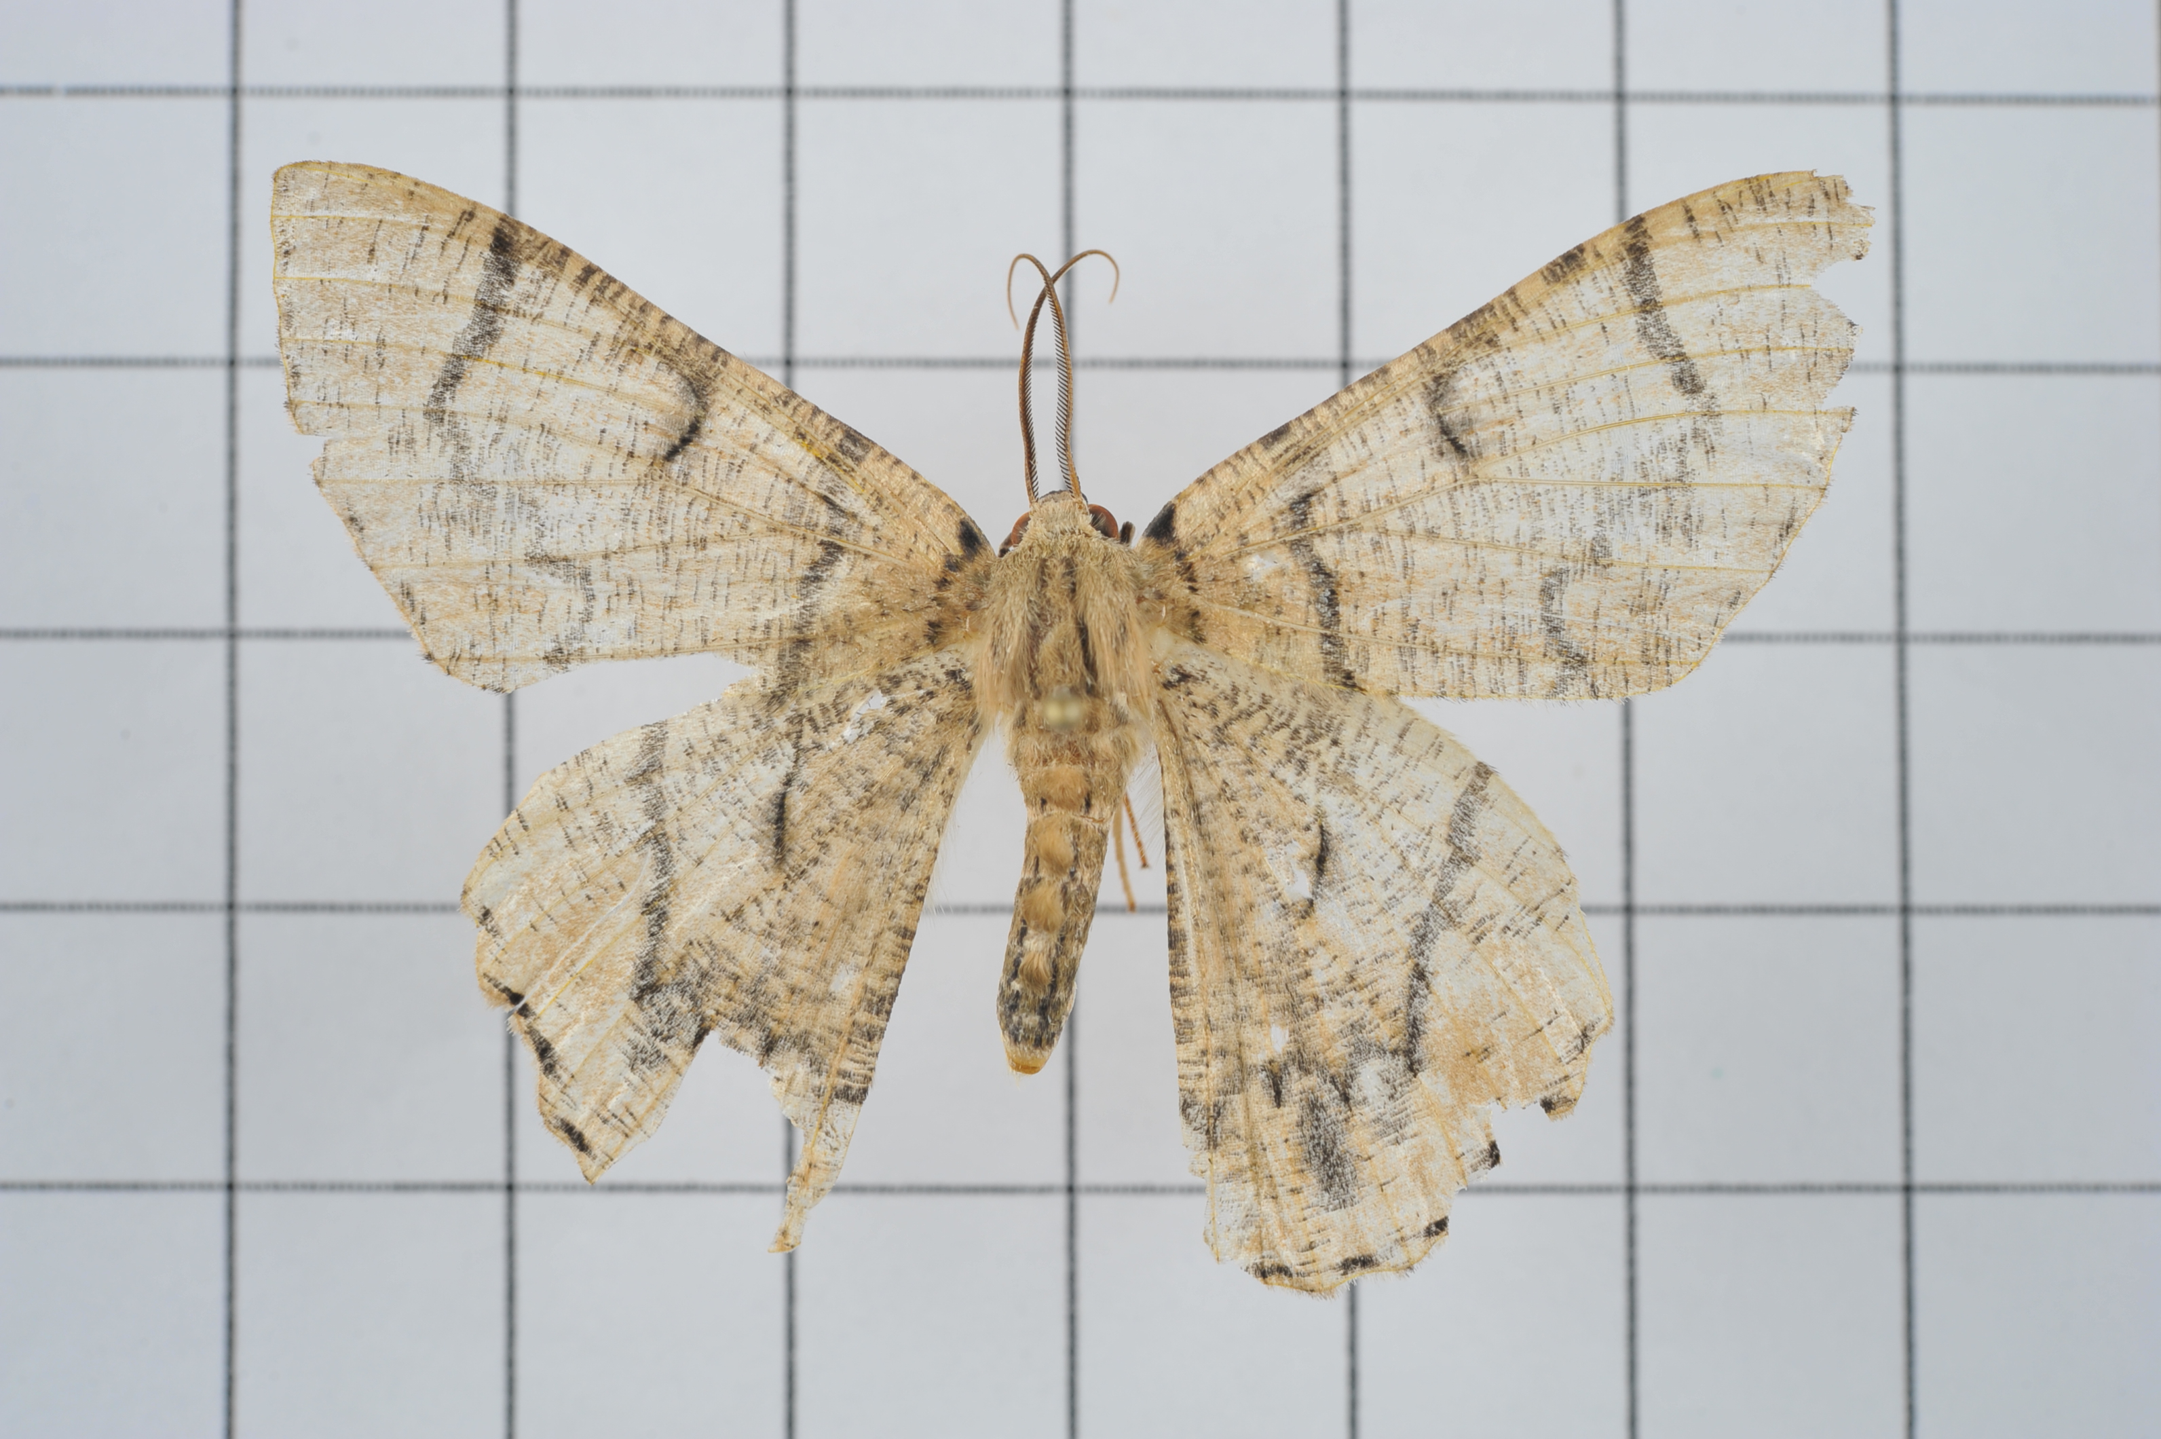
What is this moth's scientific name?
Lophophelma iterans onerosus
